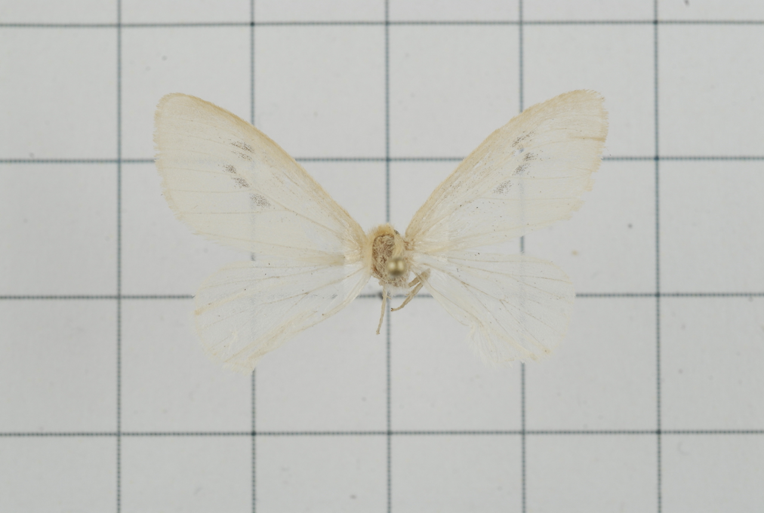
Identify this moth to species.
Pantana ochripalpis
